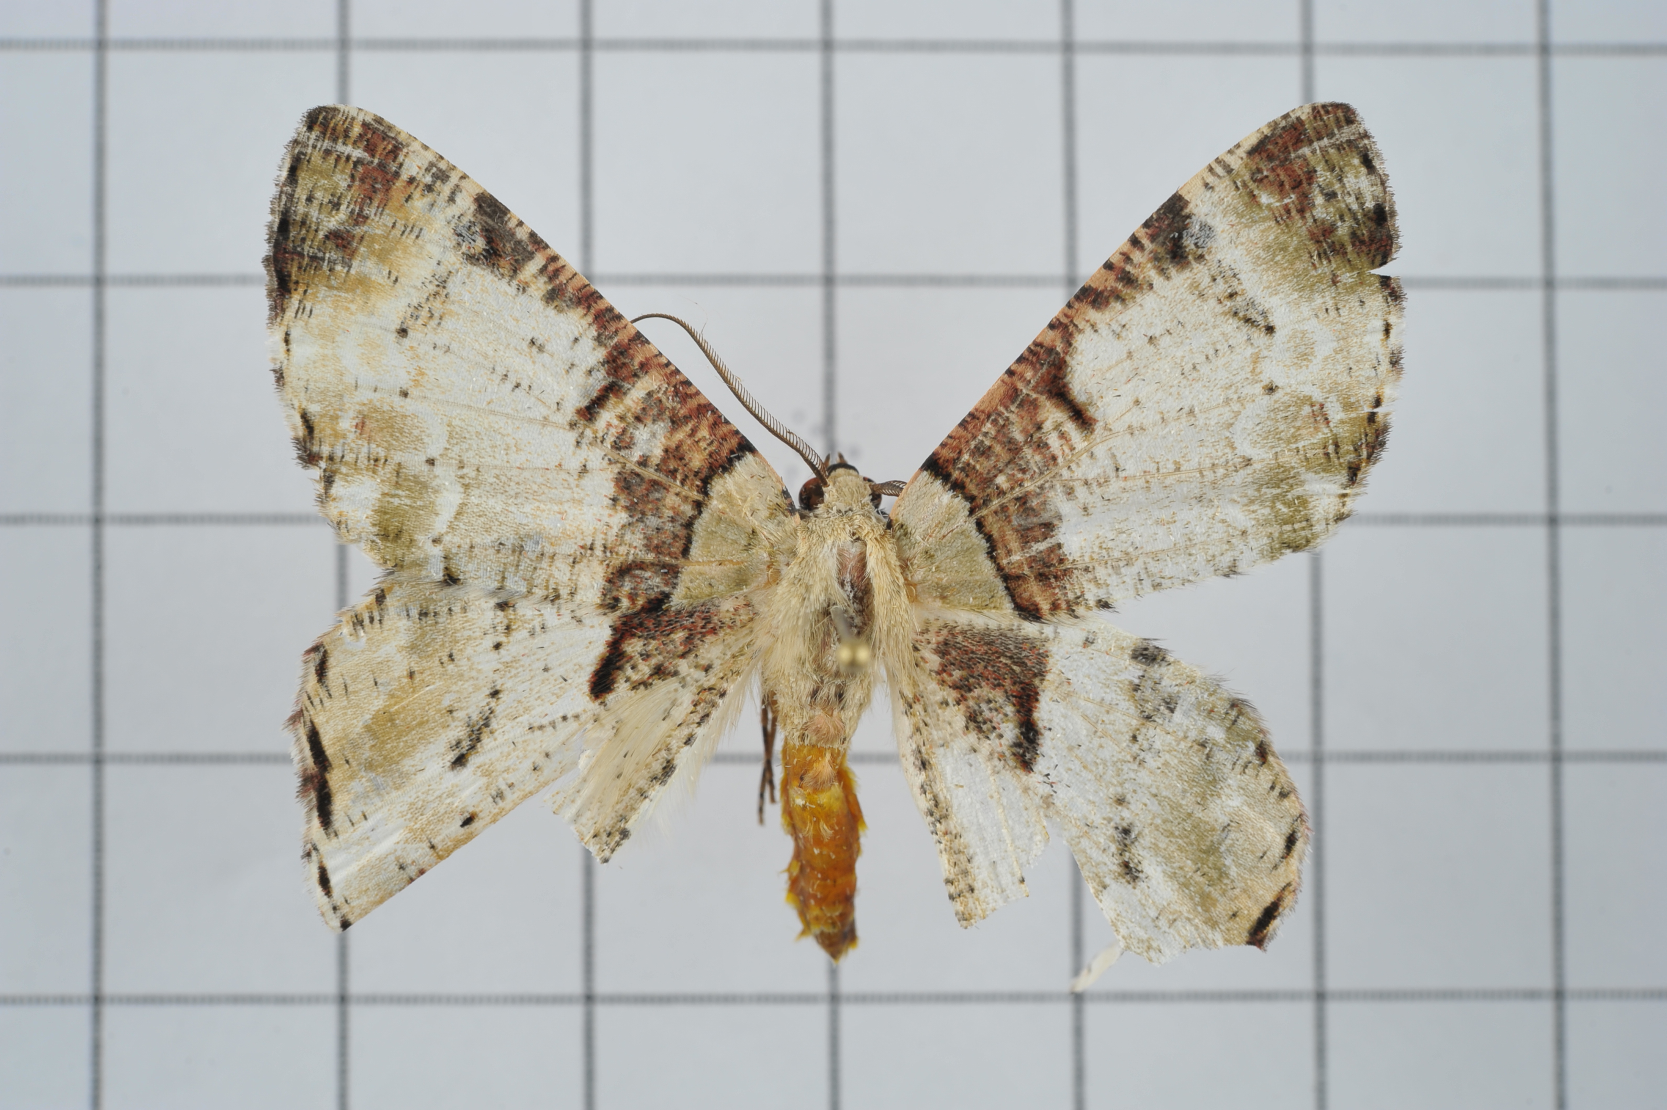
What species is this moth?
Pachyodes subtrita subtrita
